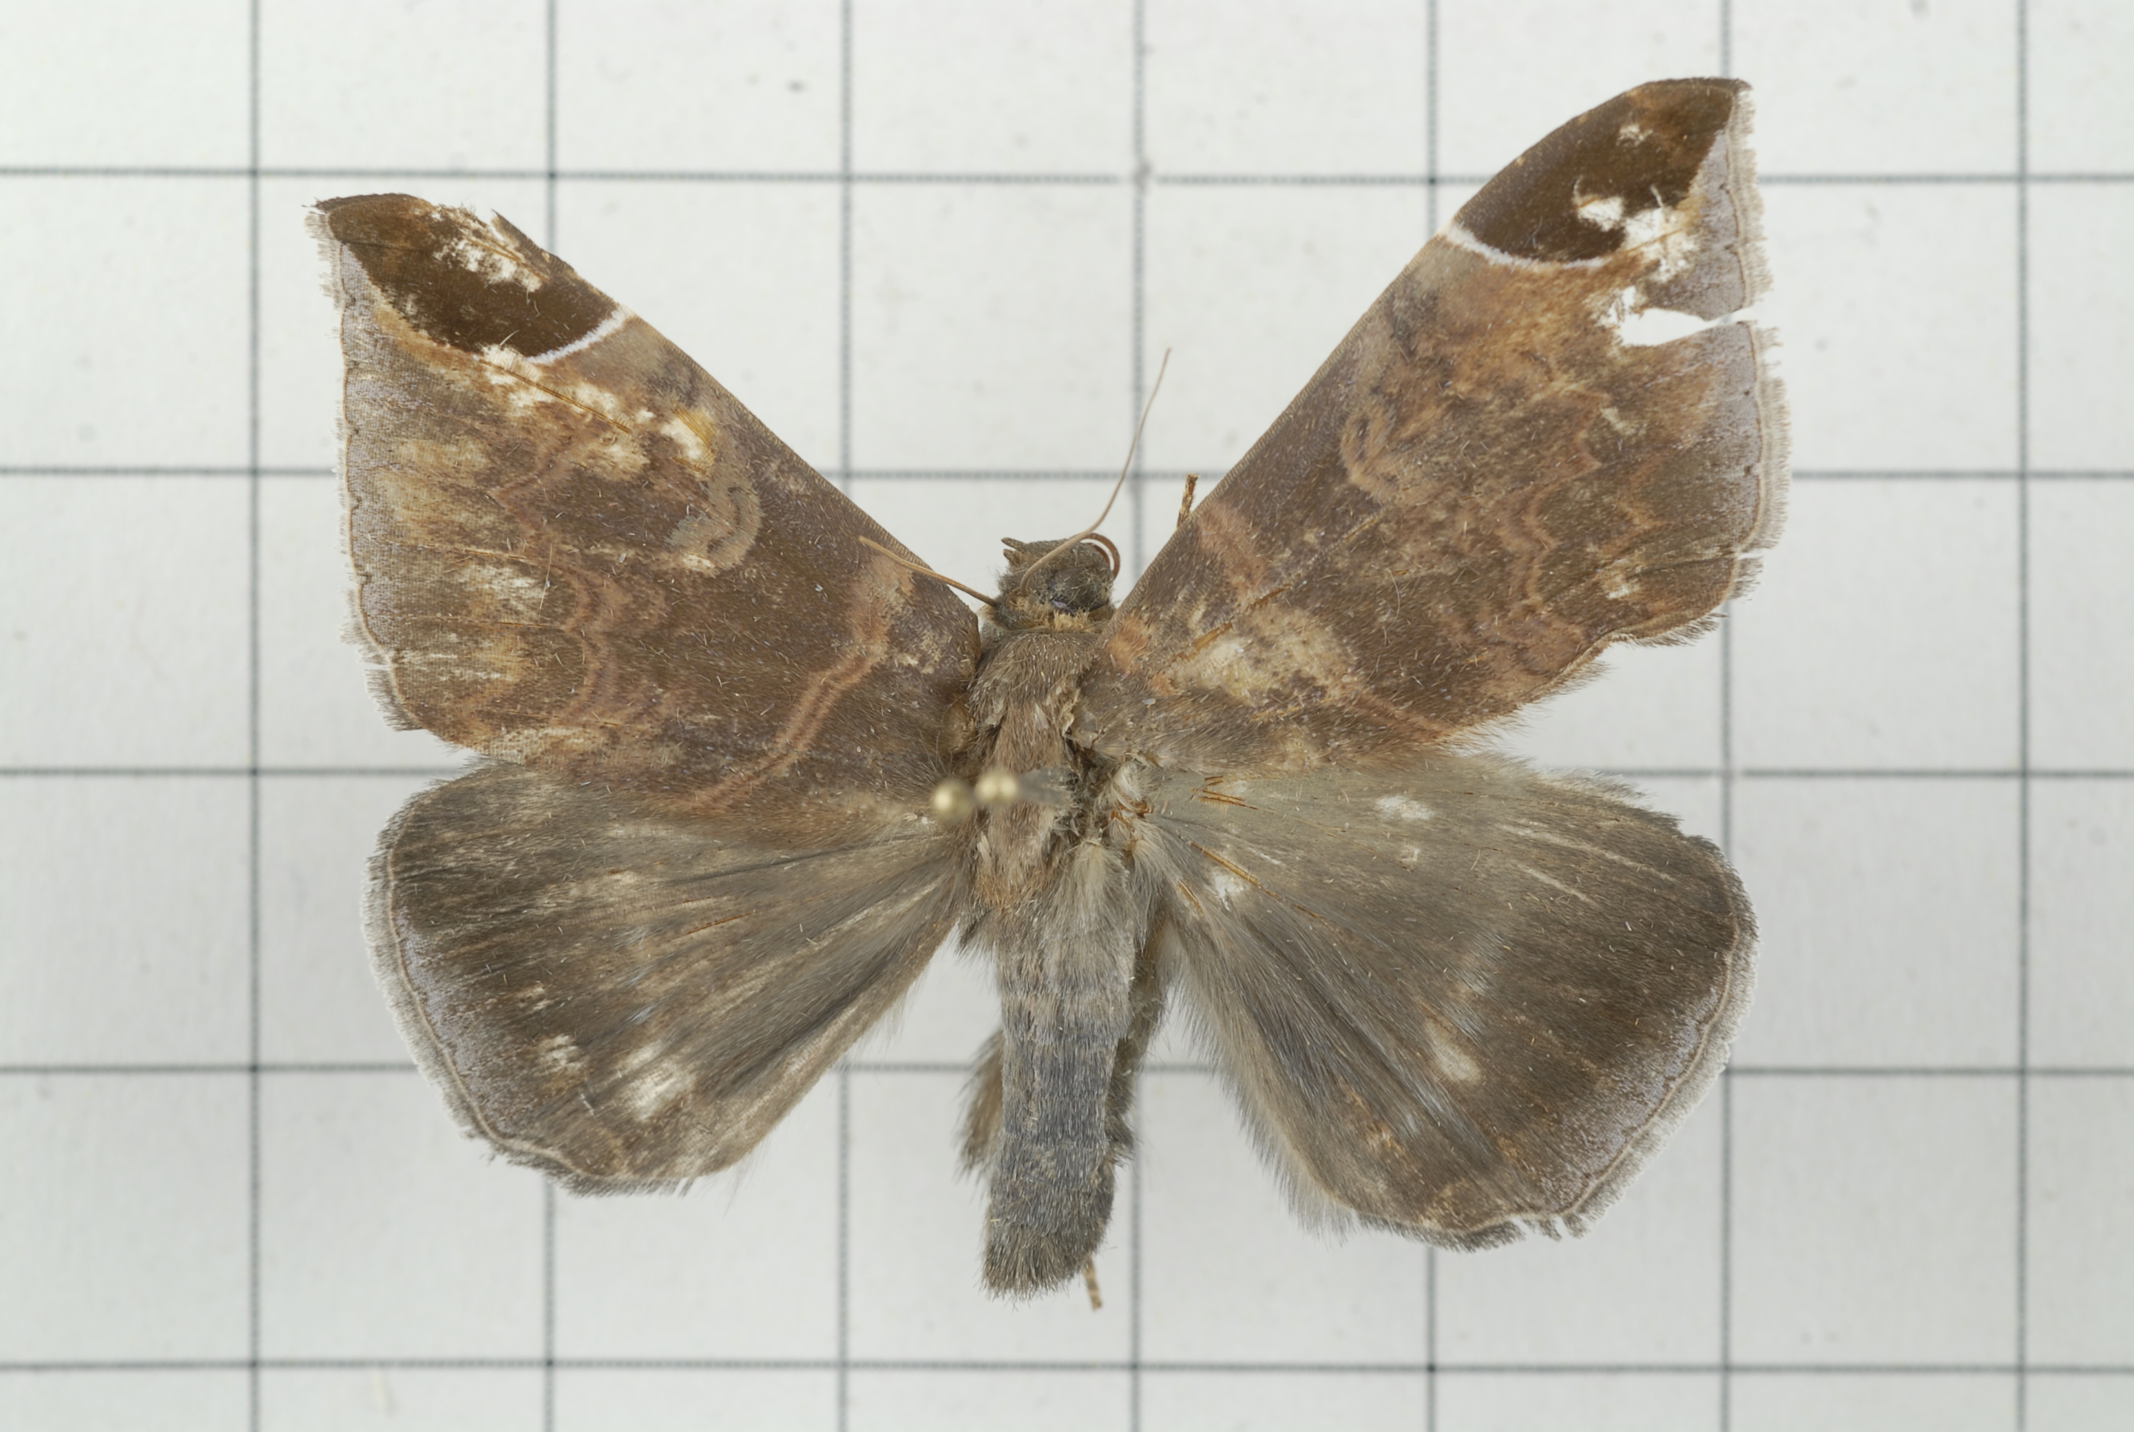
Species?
Pindara illibata
